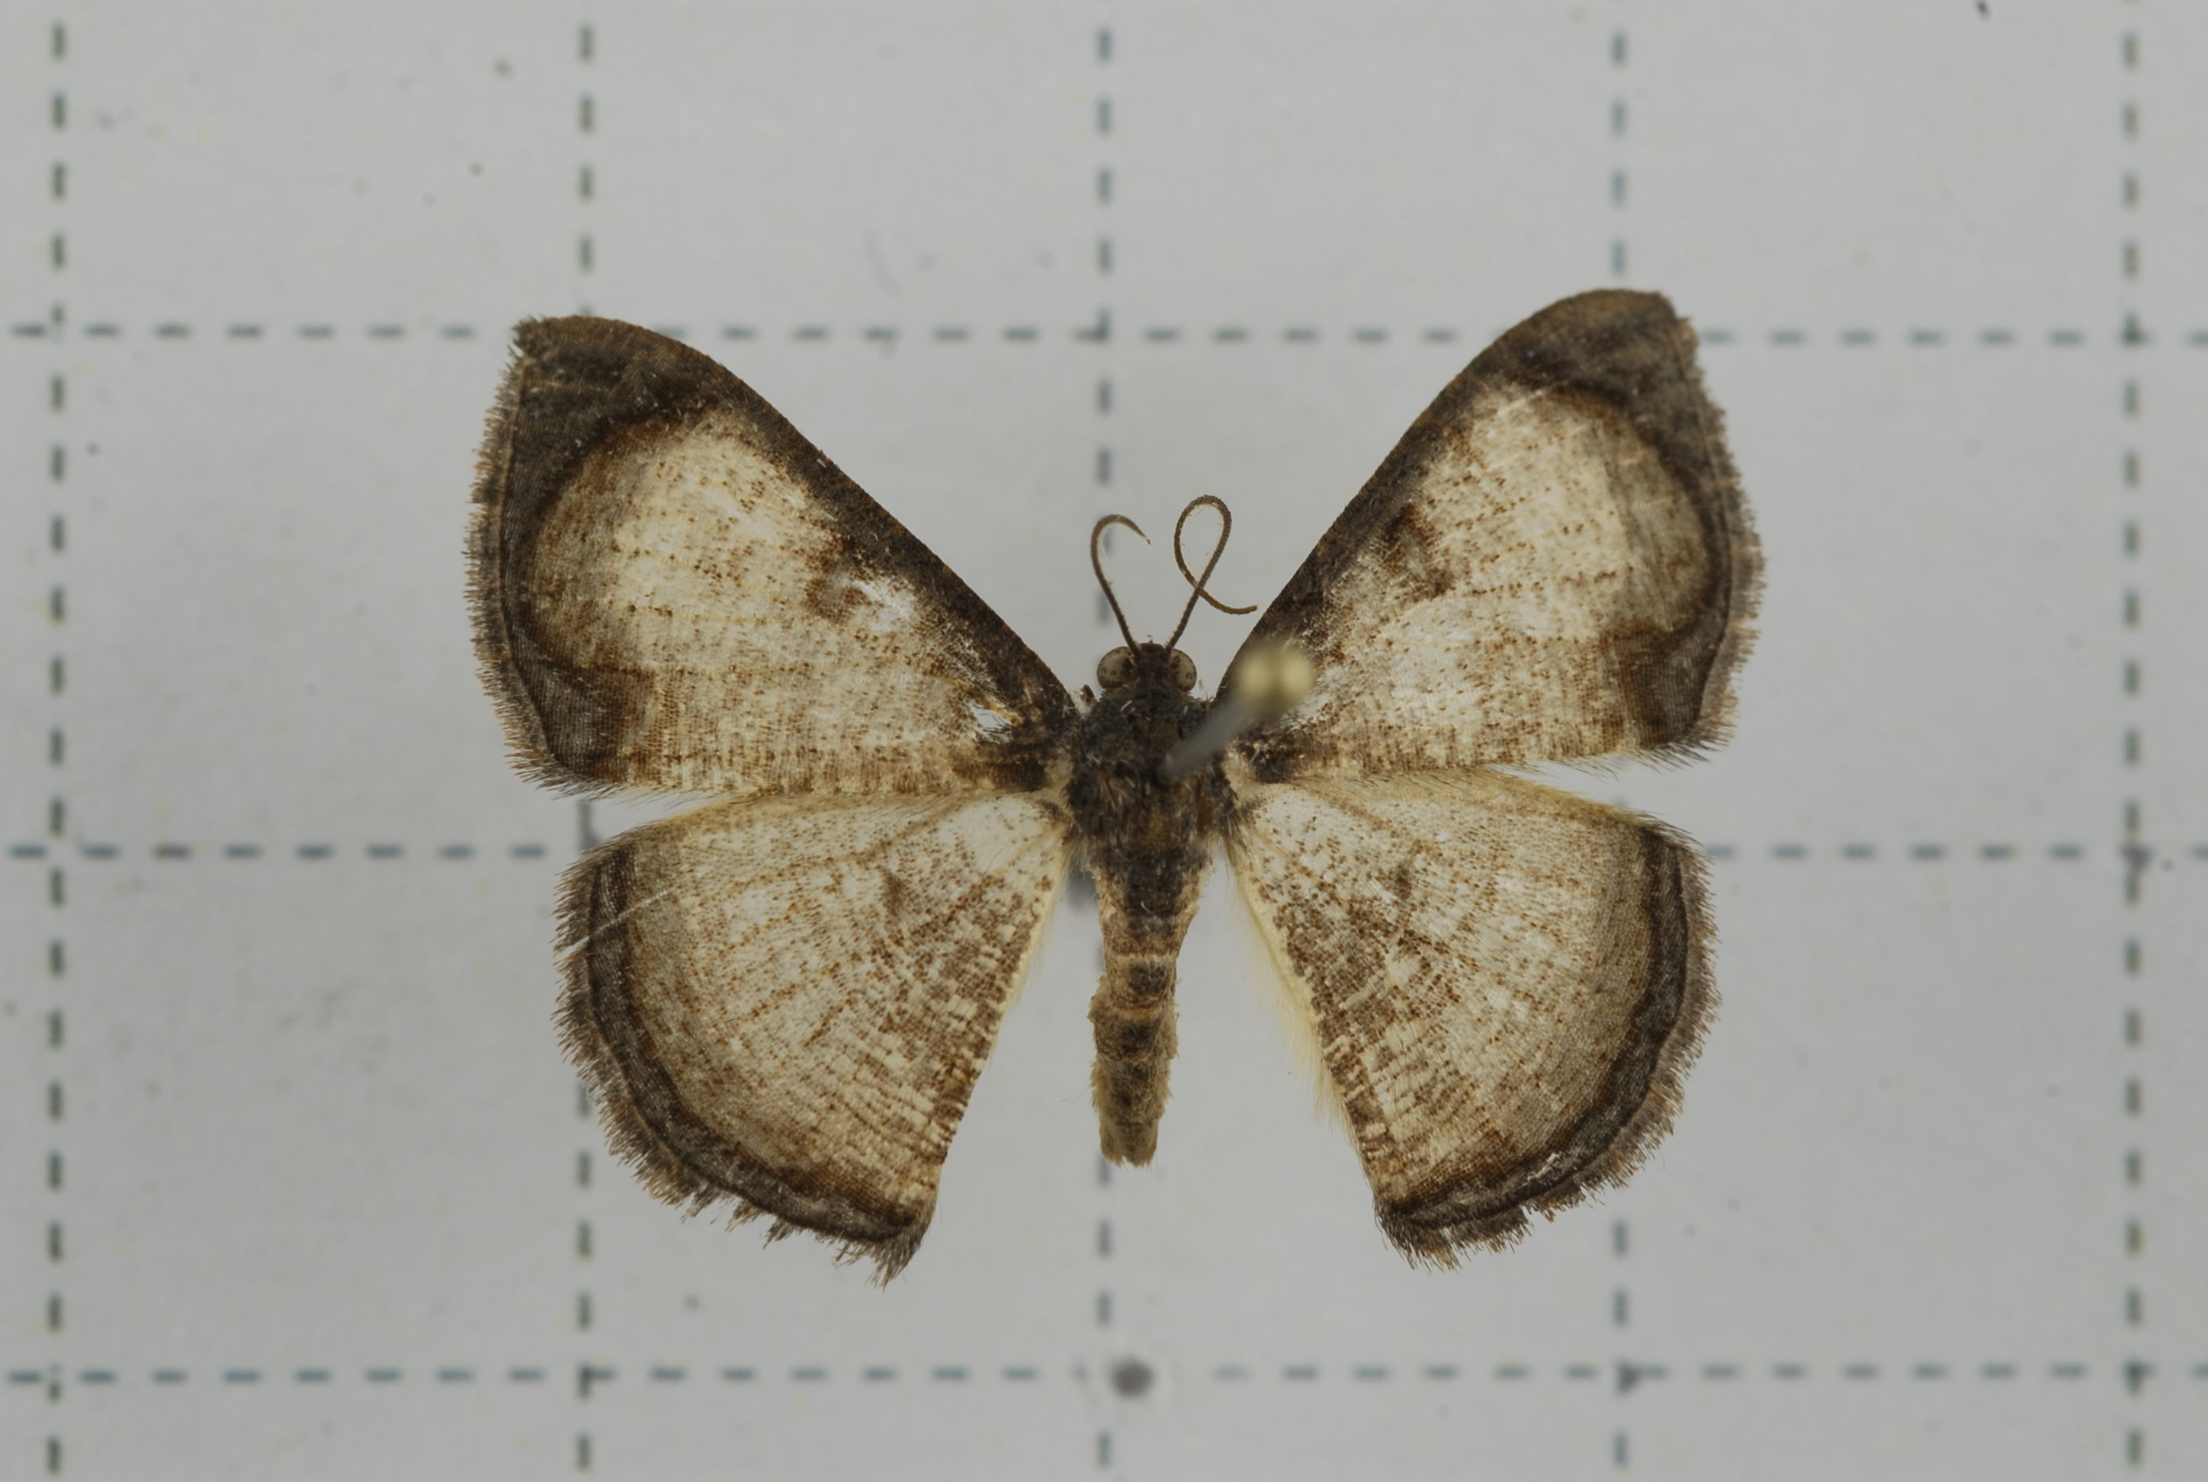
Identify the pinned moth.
Hydatocapnia gemina
